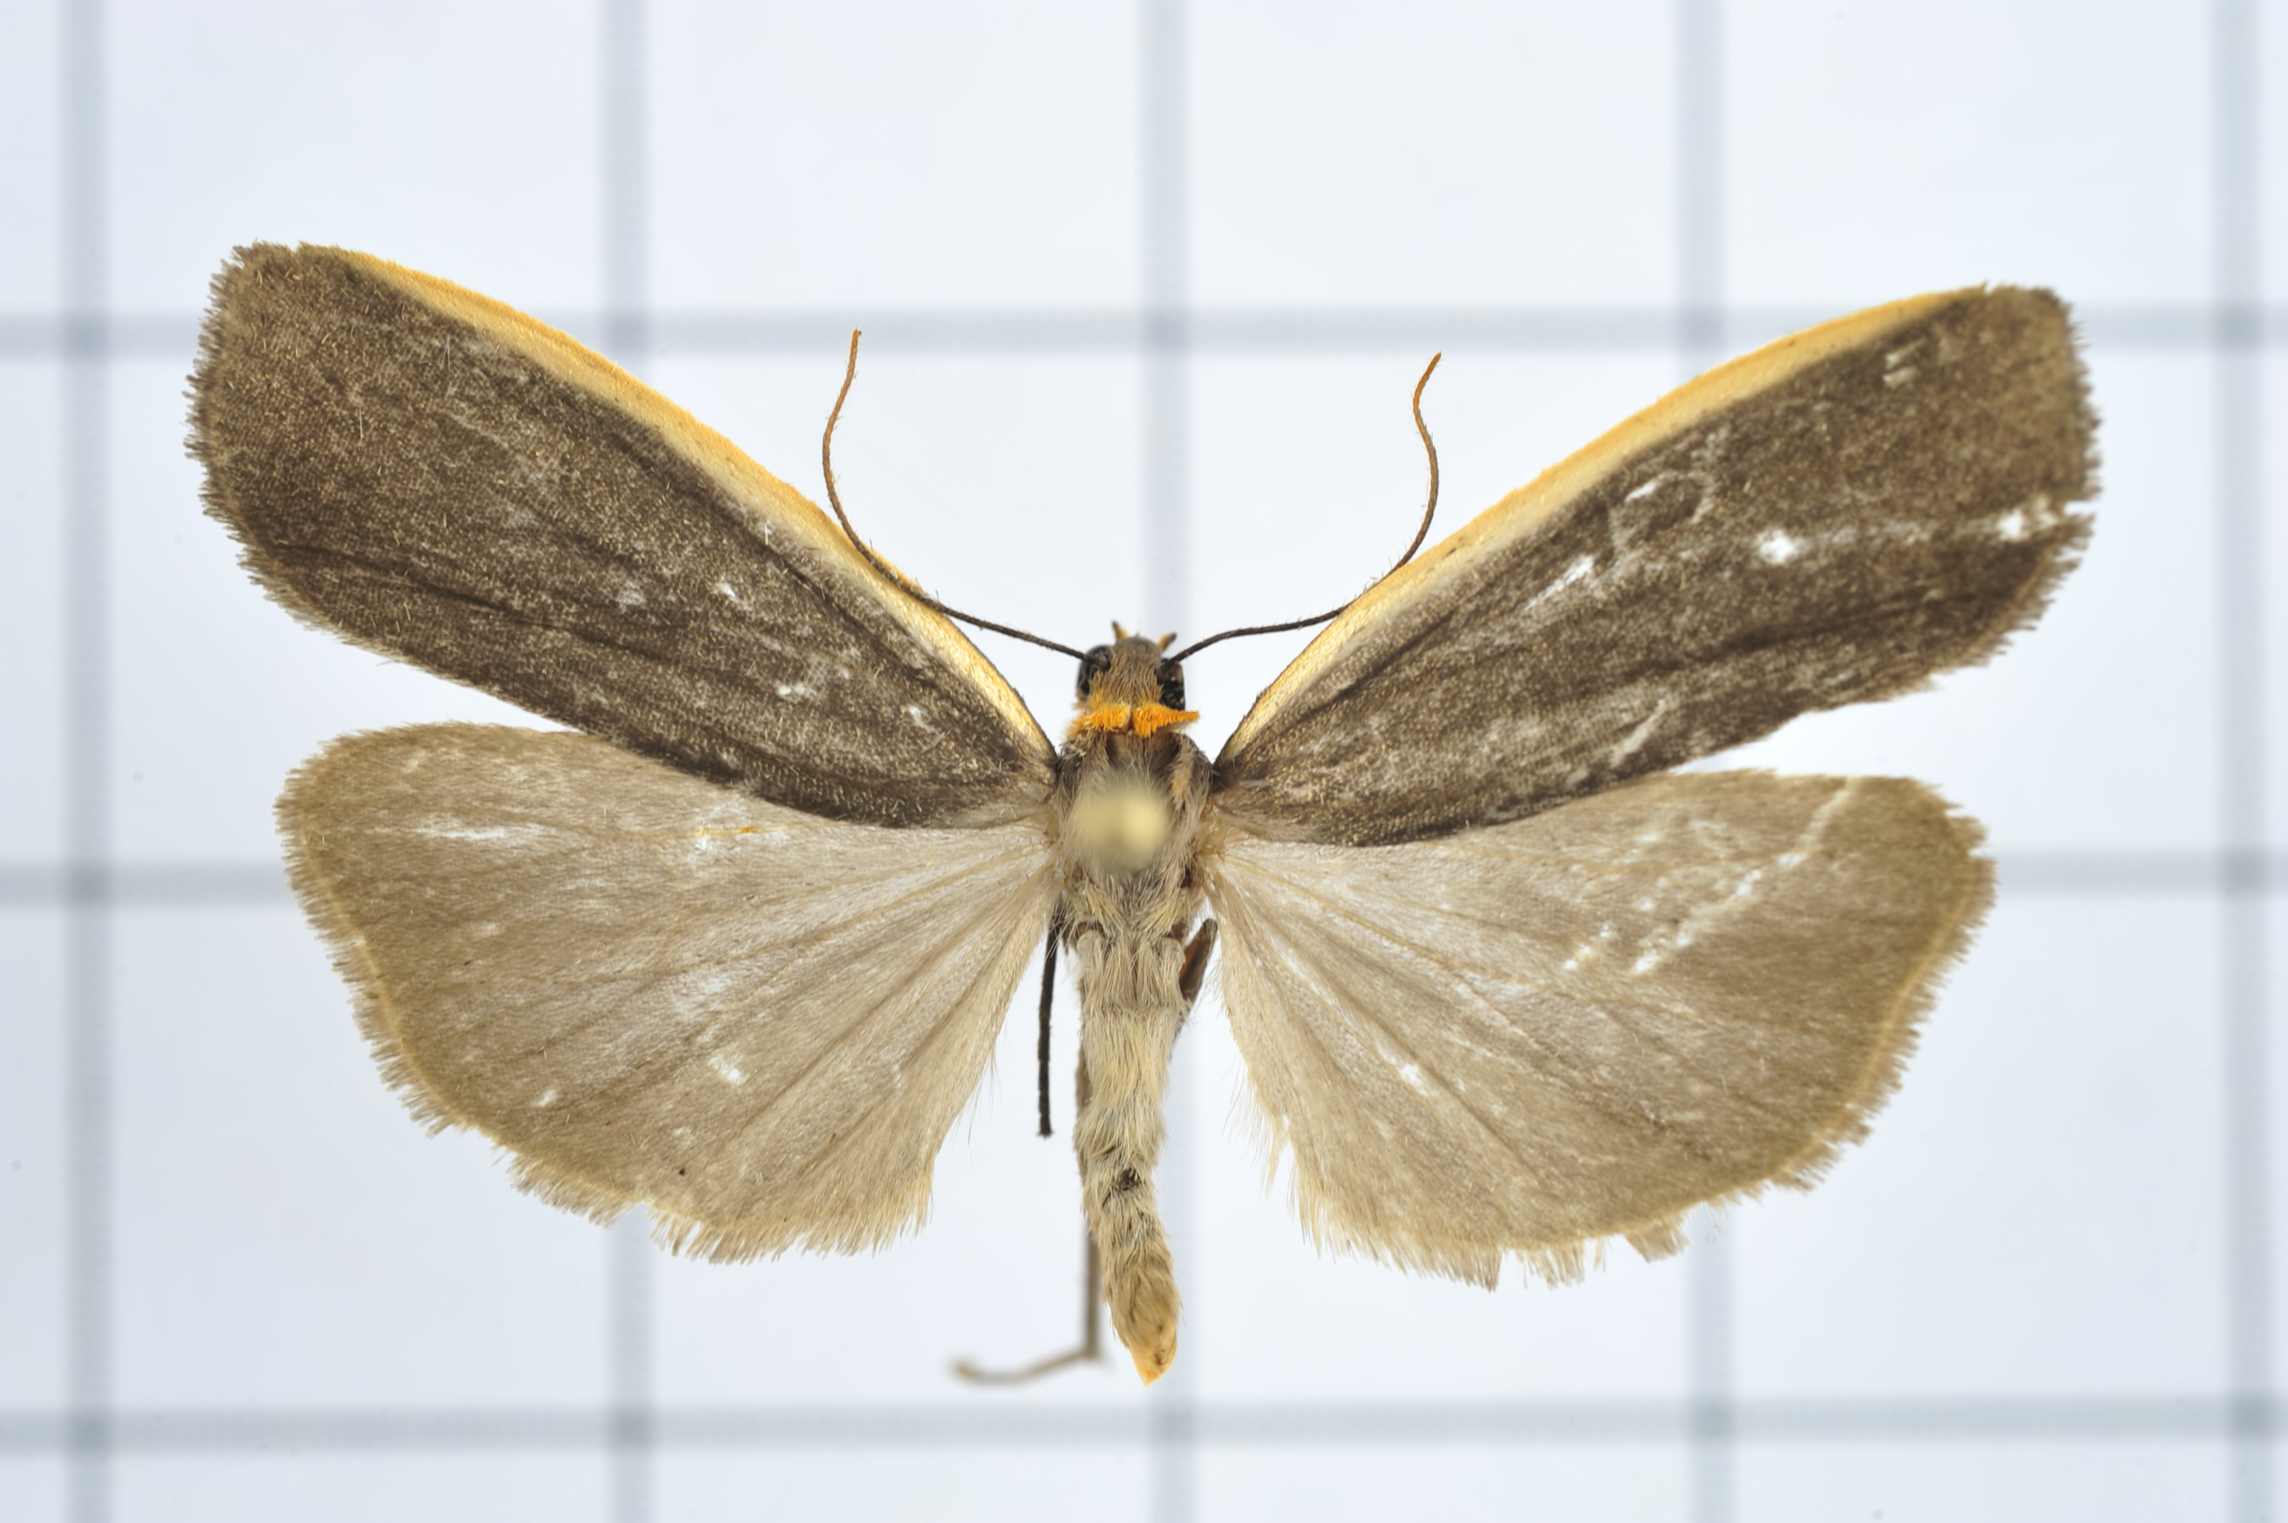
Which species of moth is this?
Ghoria subpurpurea
